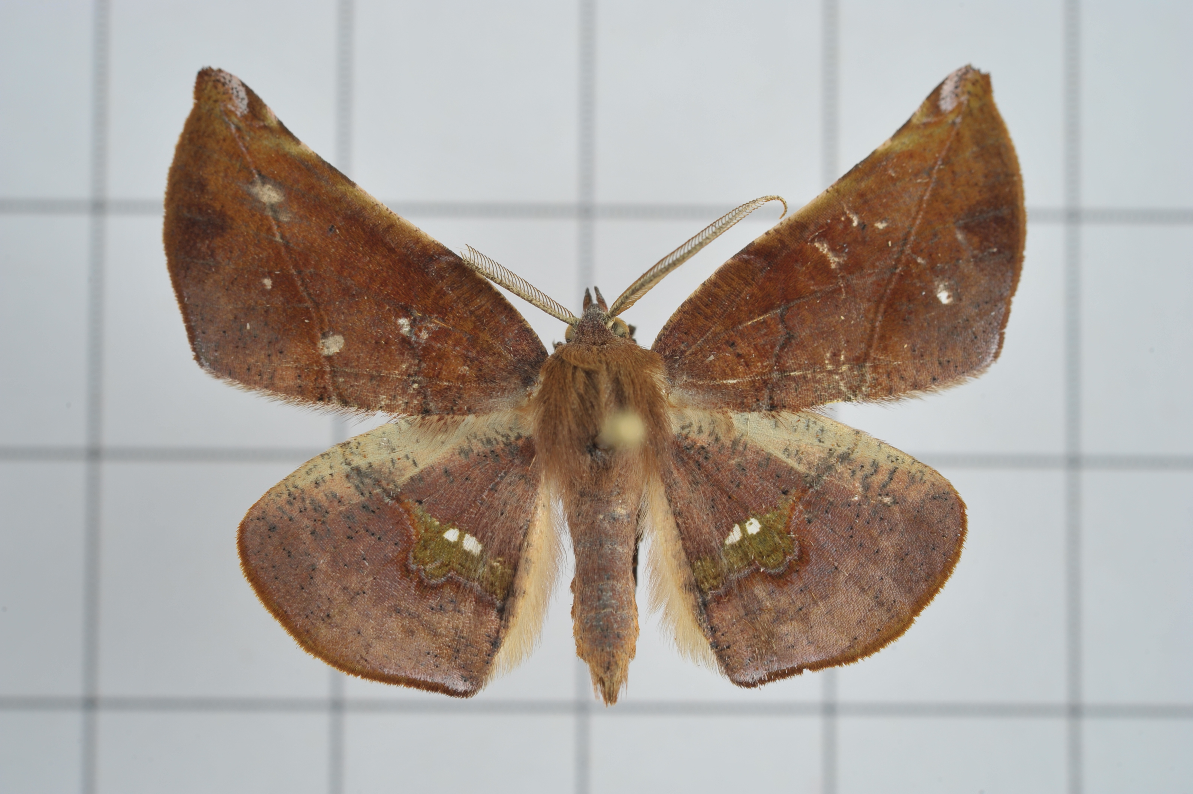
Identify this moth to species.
Garaeus apicata formosanus
